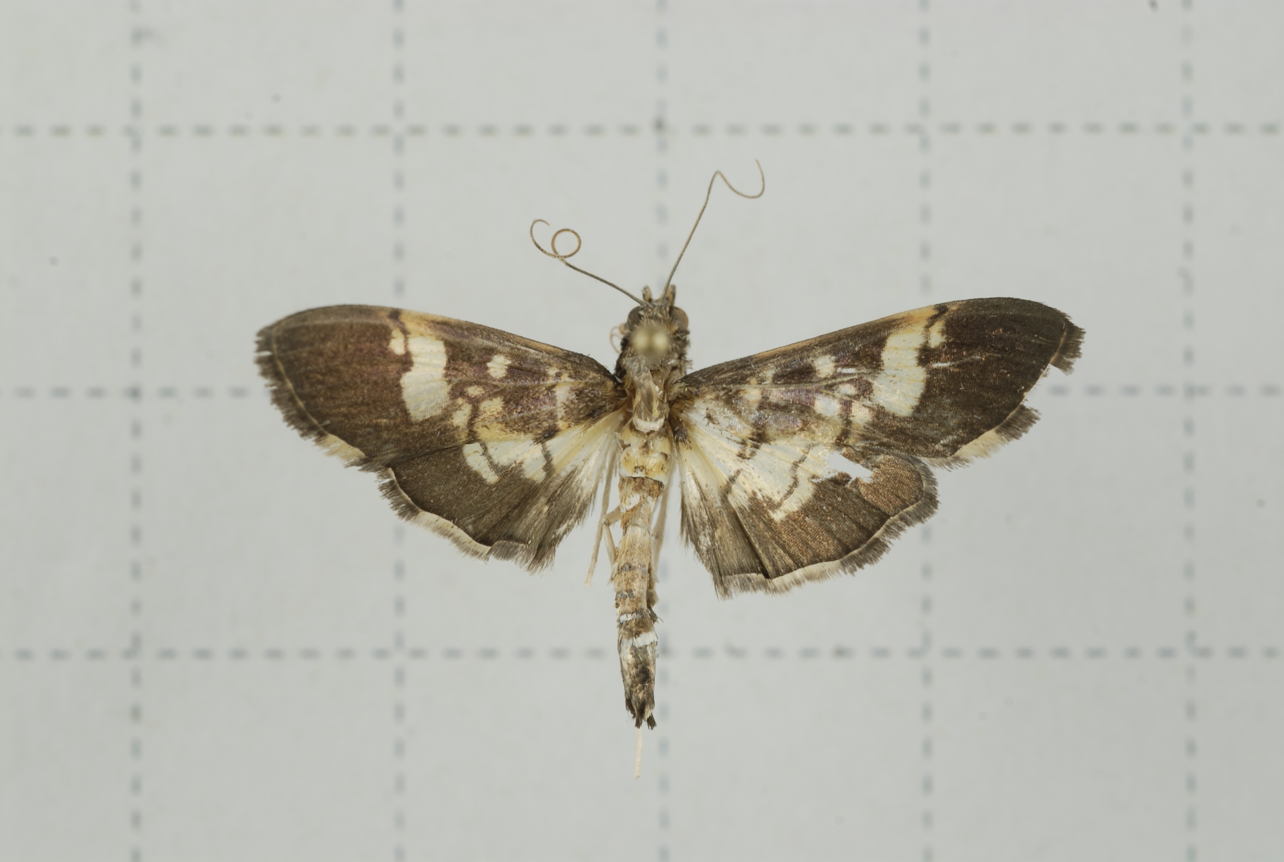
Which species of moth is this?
Uresiphita quinquigera
